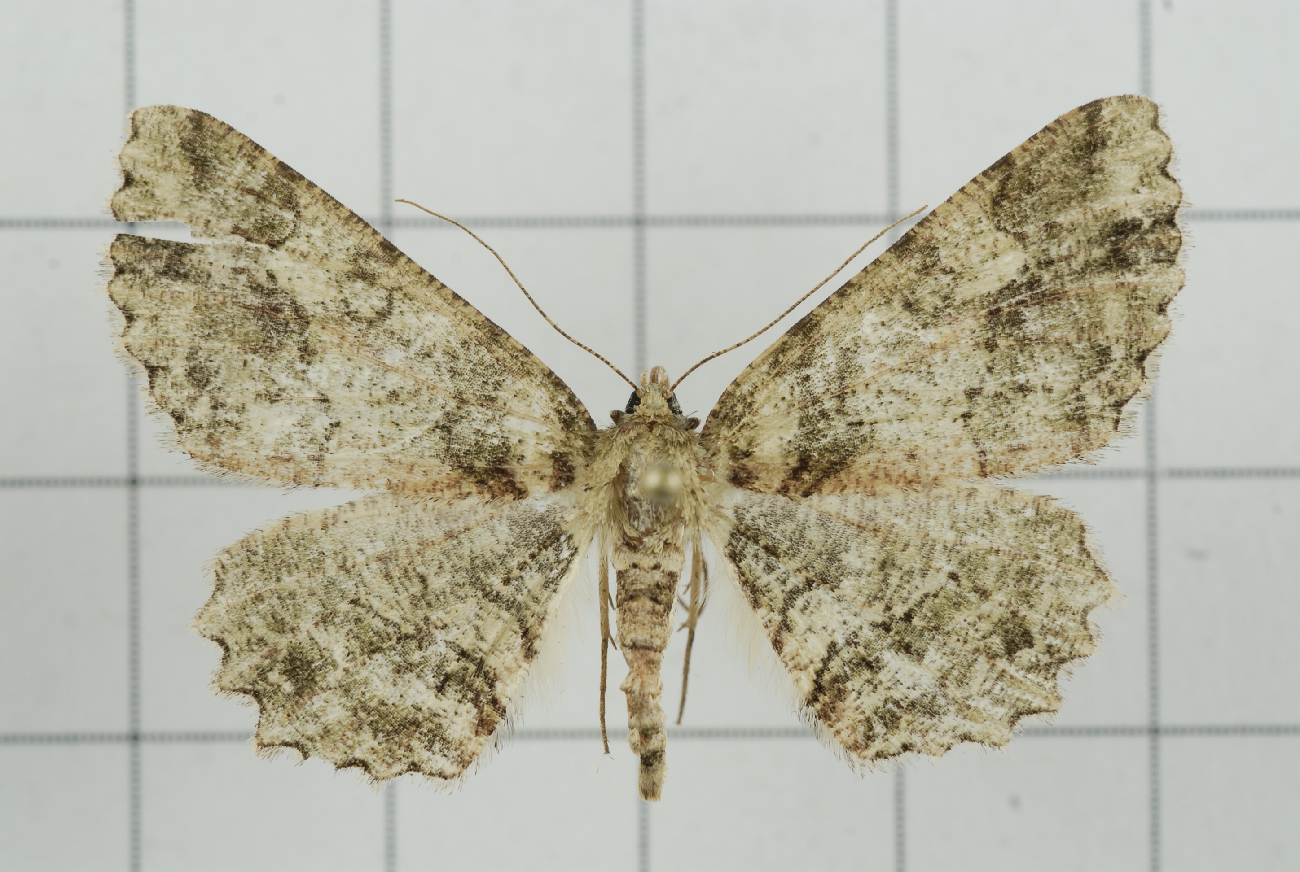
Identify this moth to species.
Paradarisa comparataria rantaizanensis
